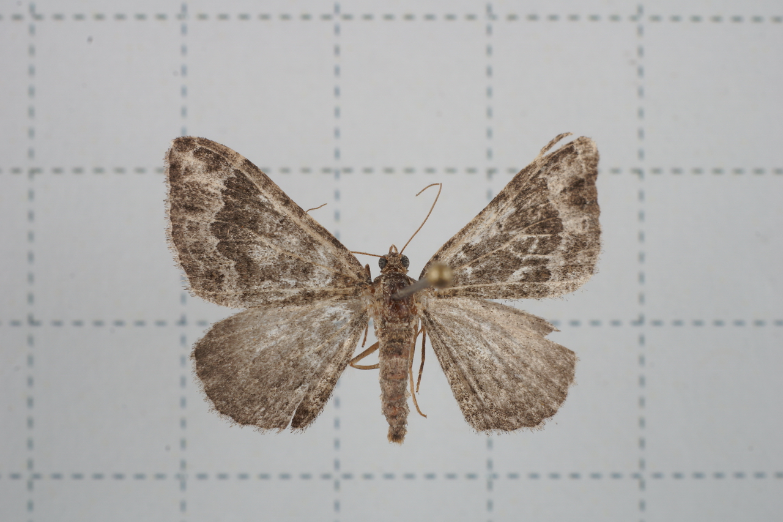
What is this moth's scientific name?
Xanthorhoe saturata
